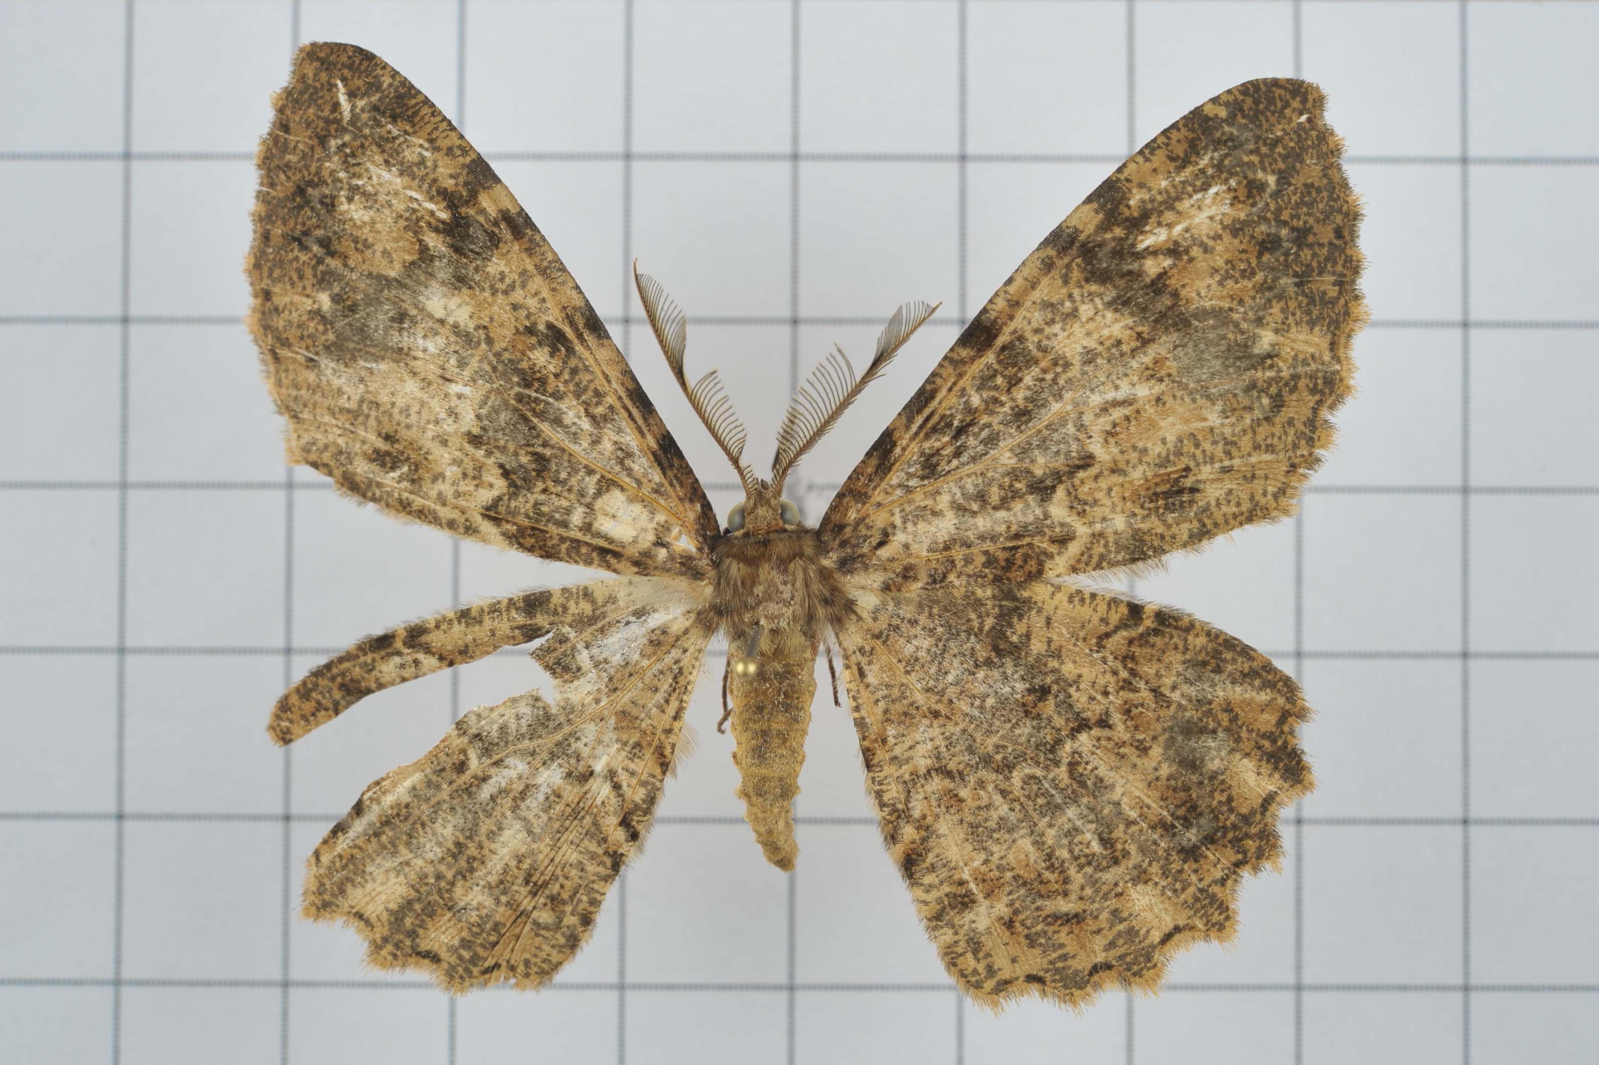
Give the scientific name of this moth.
Amblychia sauteri
